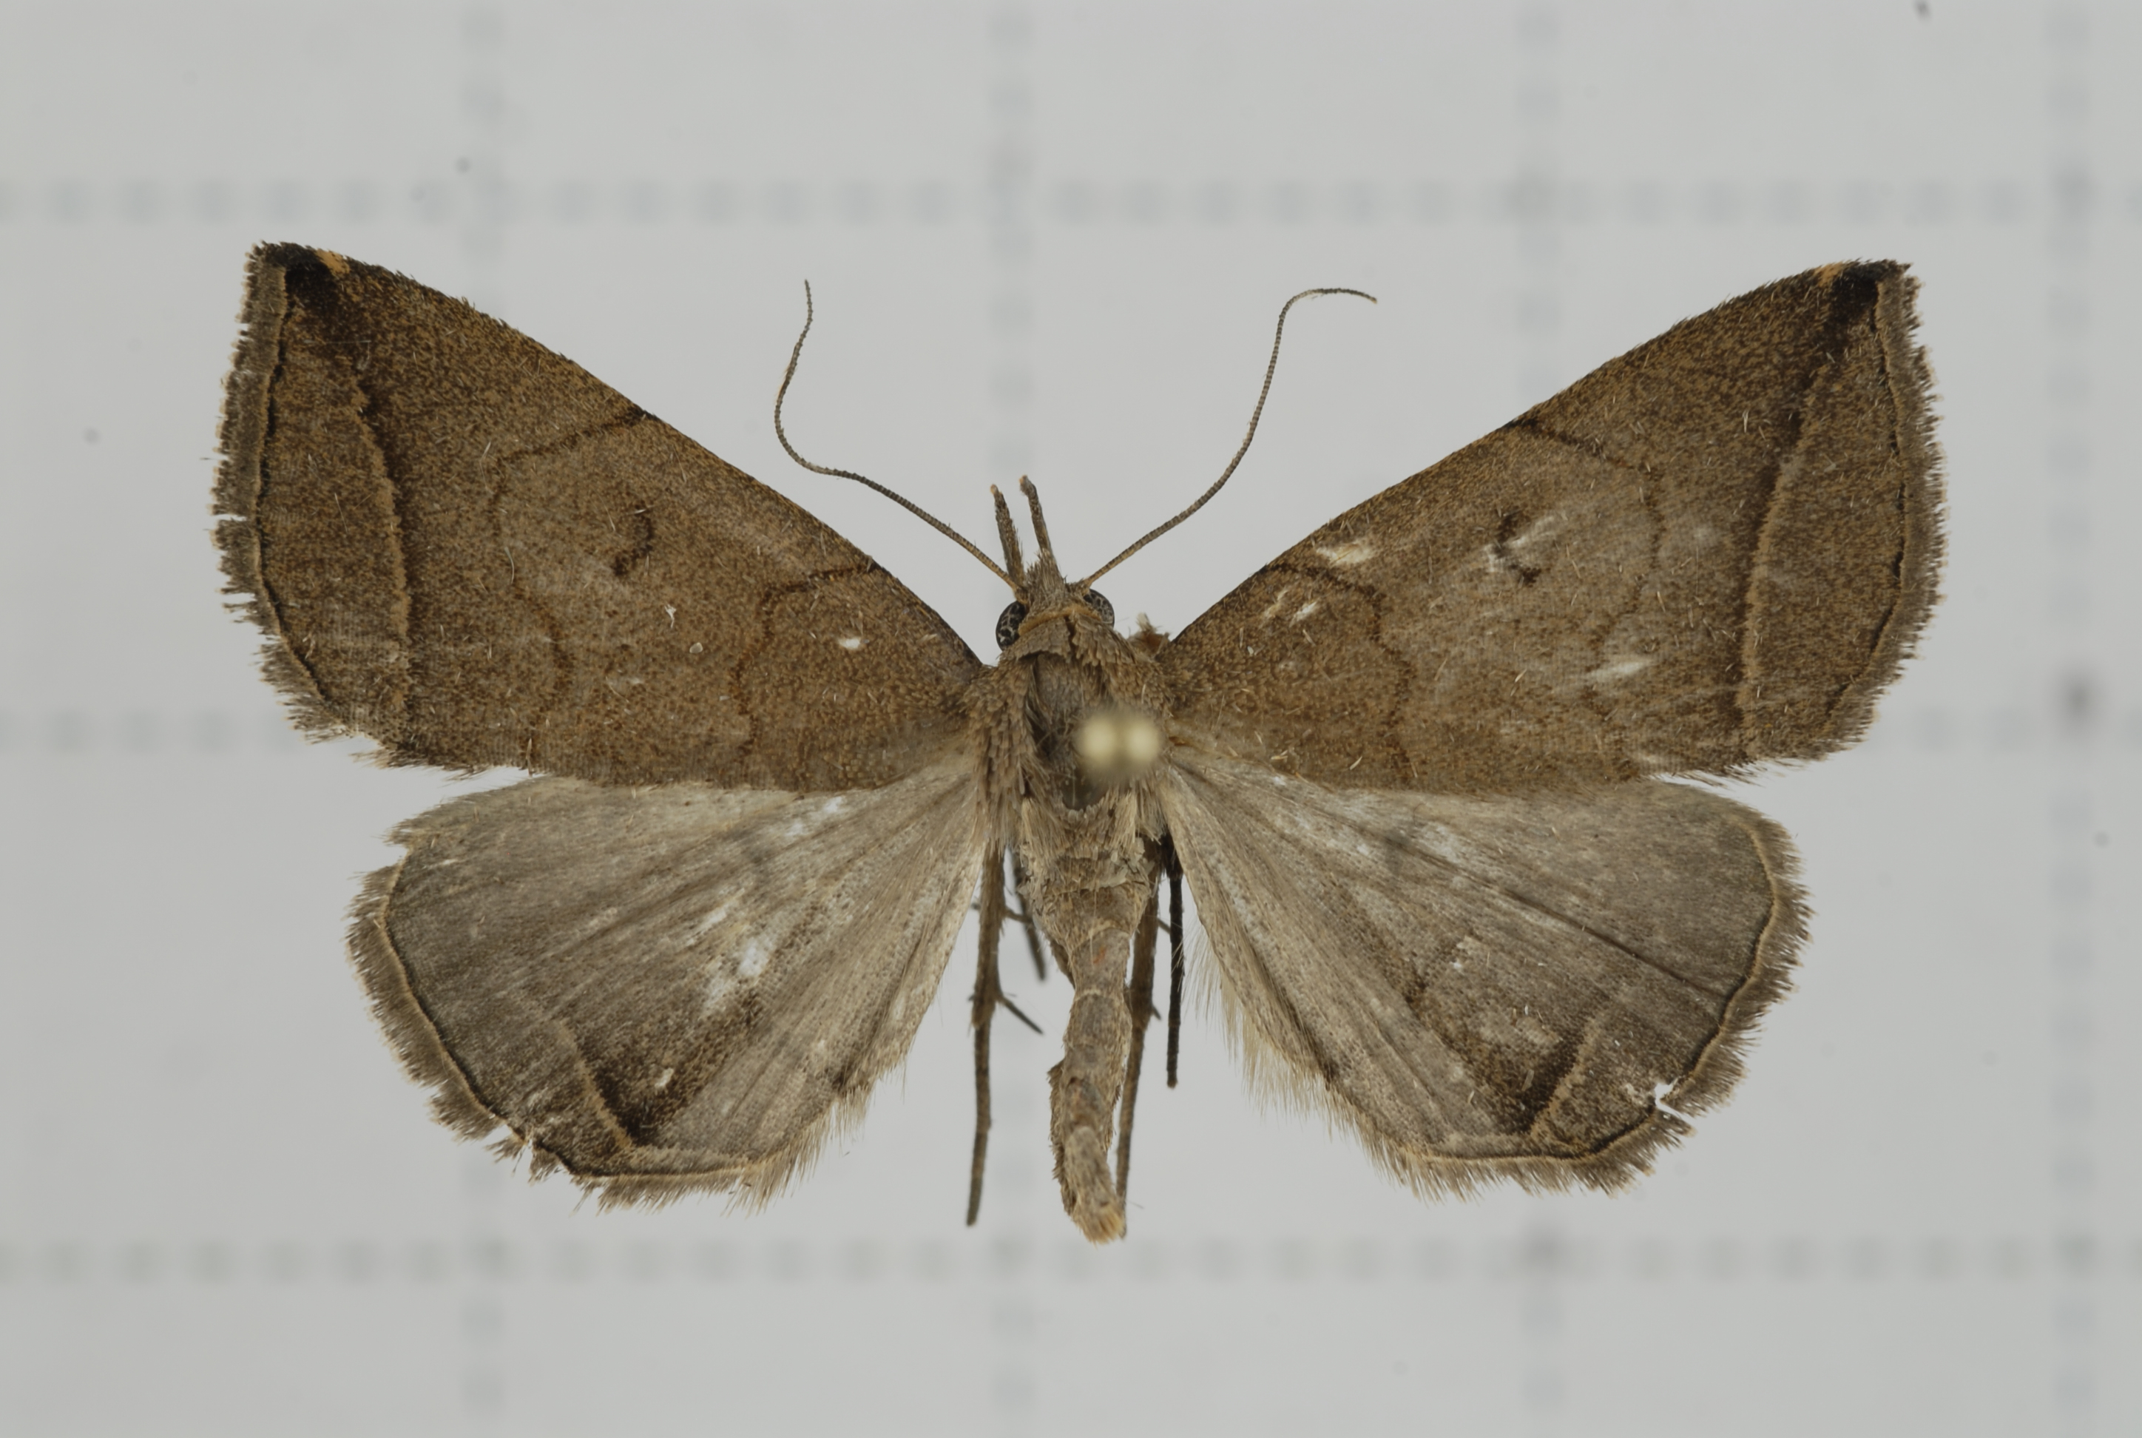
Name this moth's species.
Zanclognatha nakatomii
